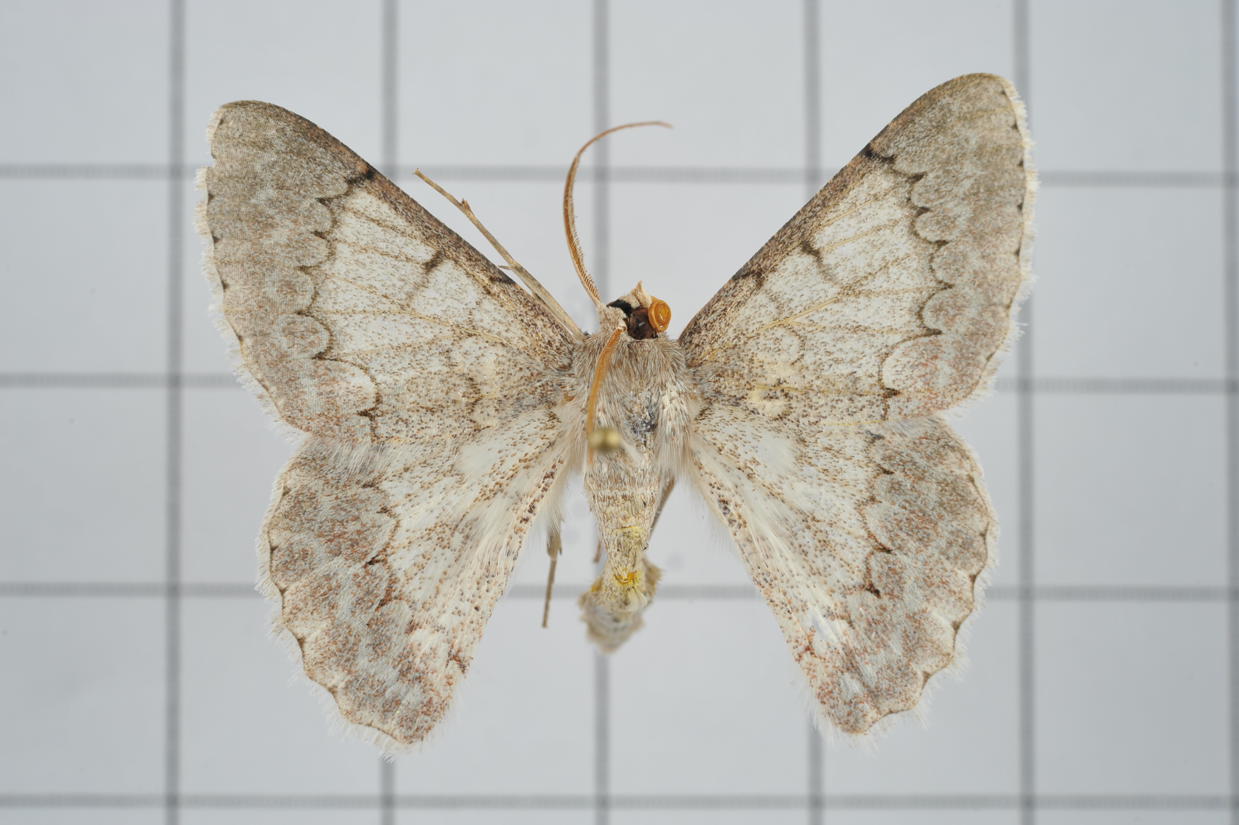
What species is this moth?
Pingasa secreta
